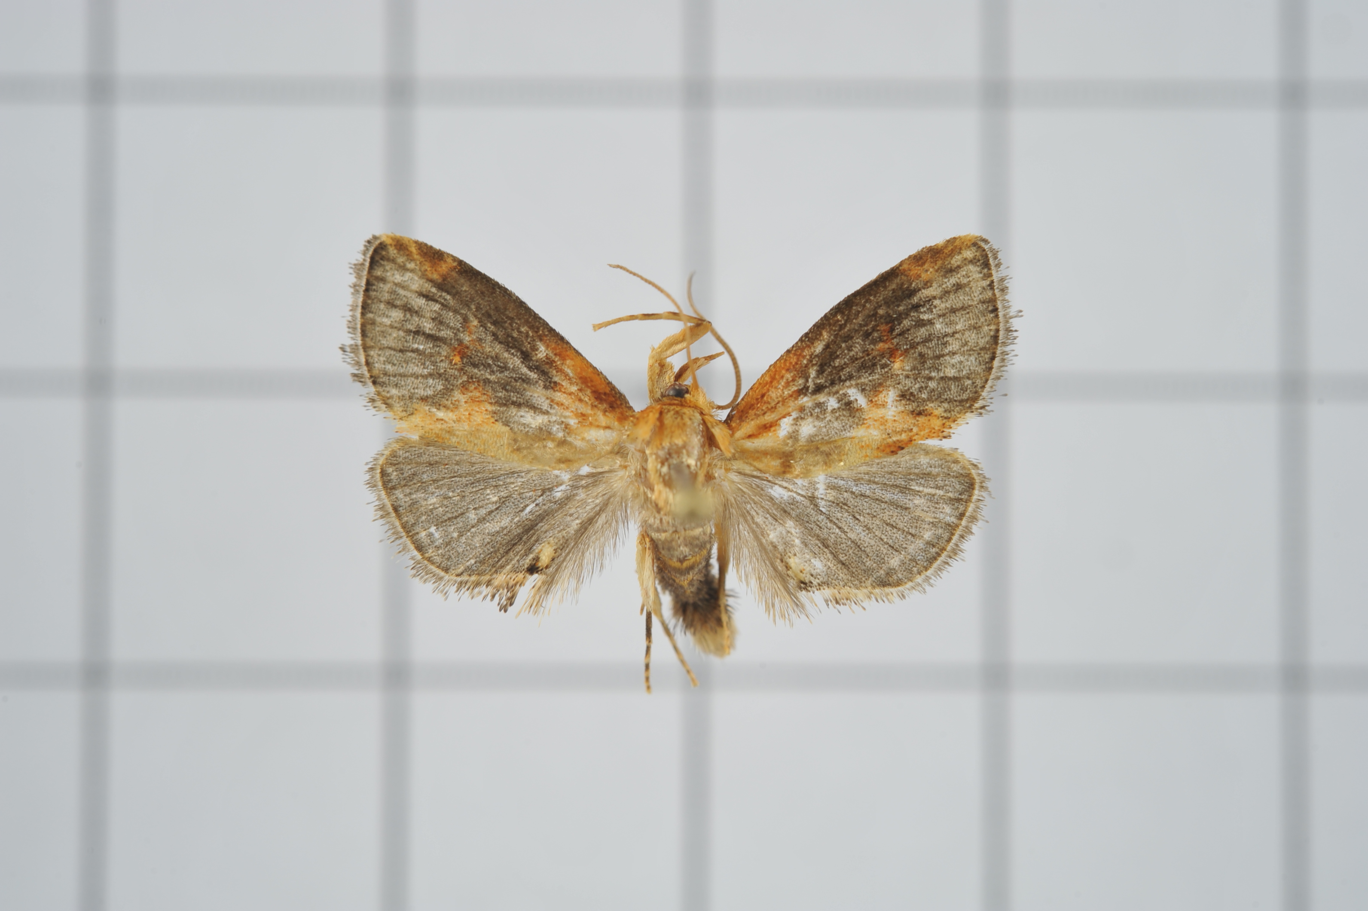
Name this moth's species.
Microleon taiwanensis
